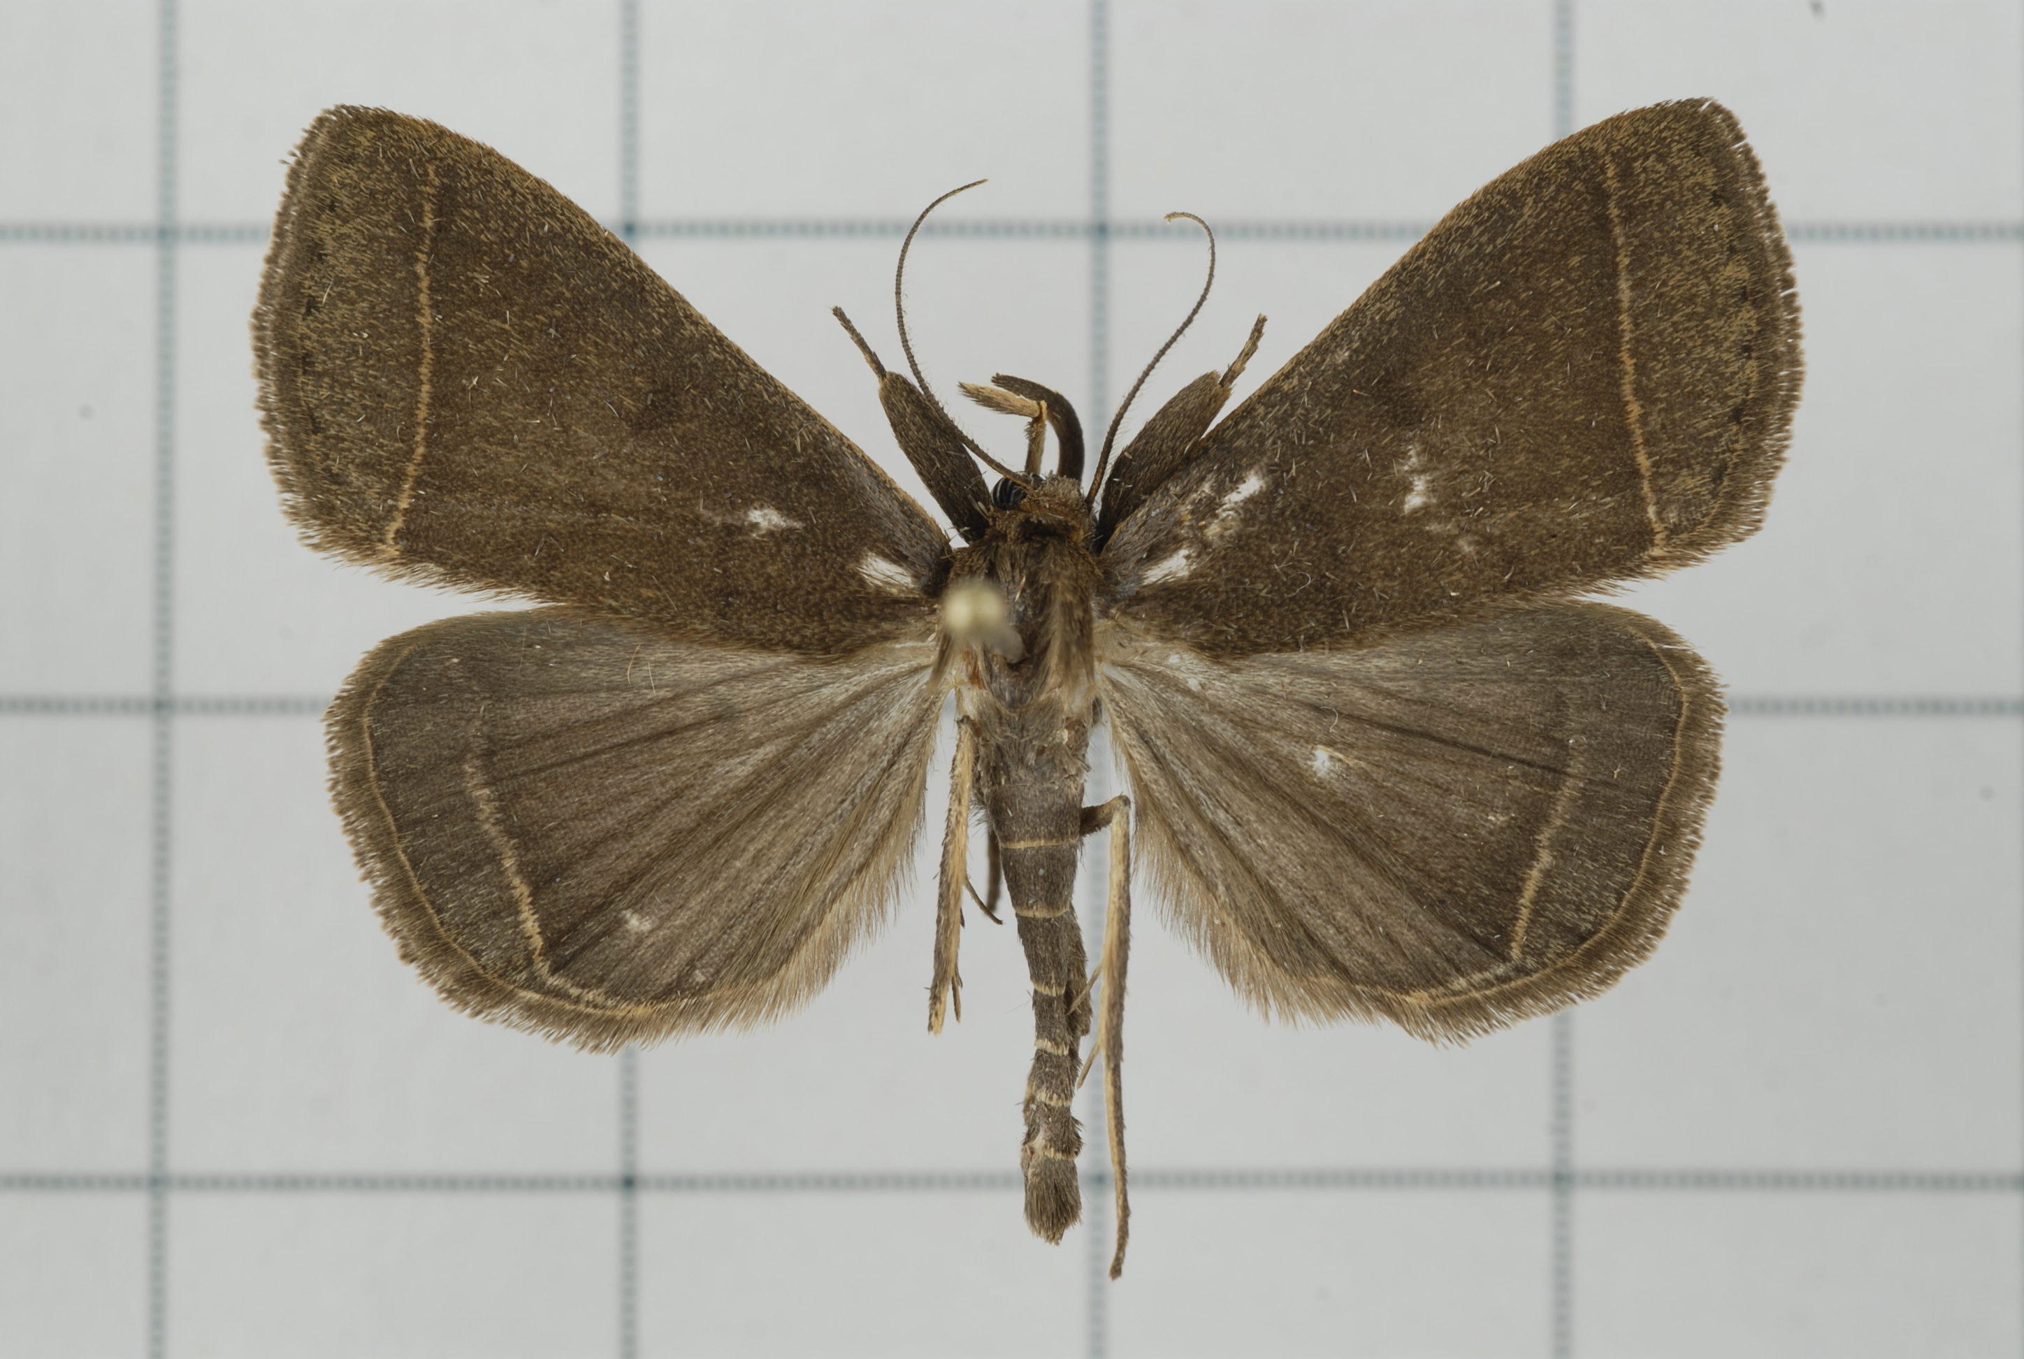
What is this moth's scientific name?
Simplicia simplicissima
